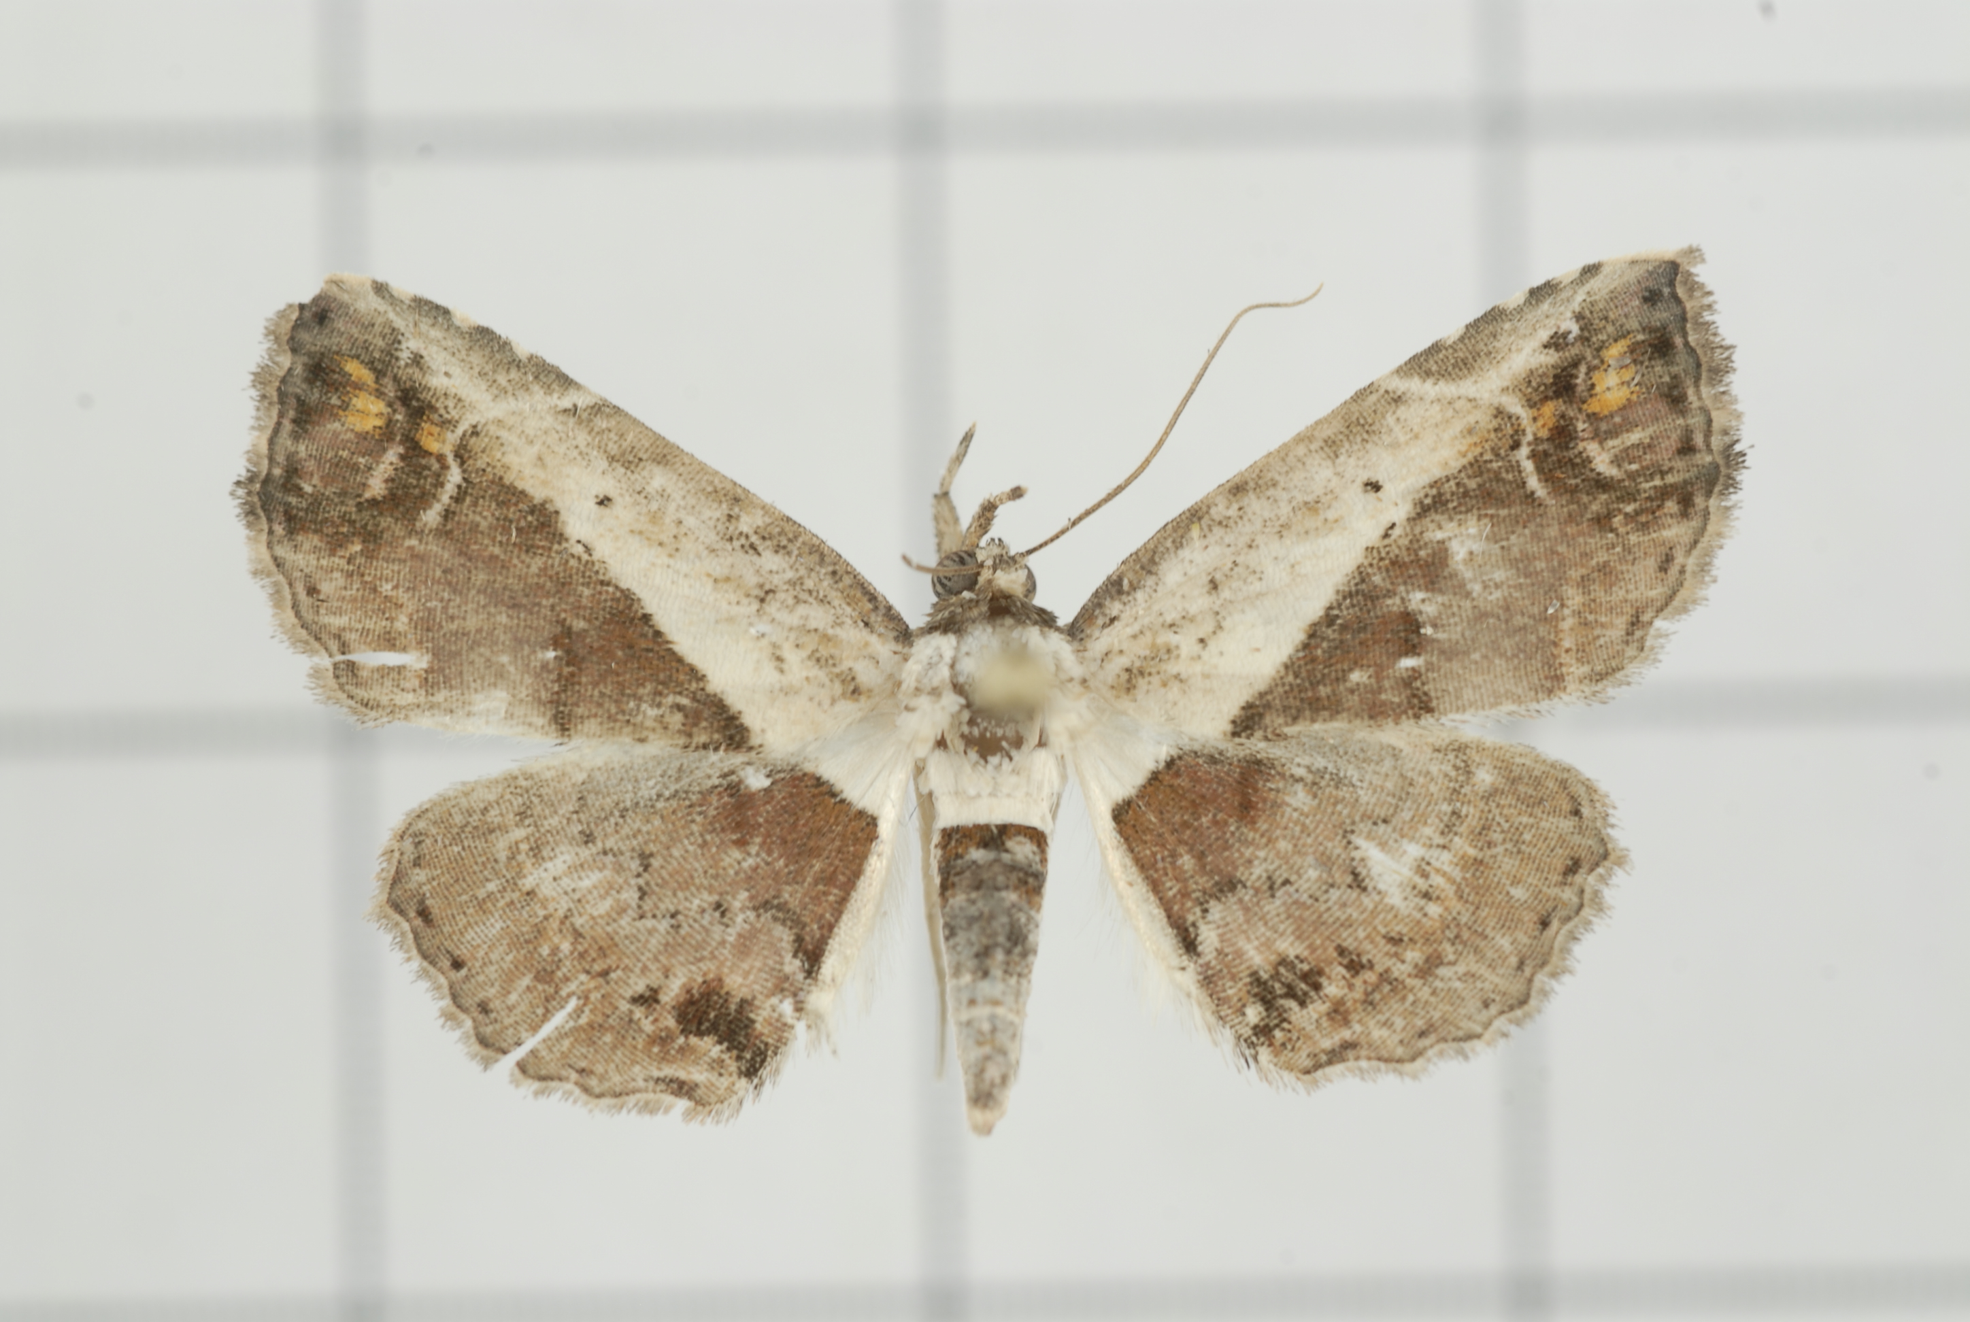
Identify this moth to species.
Lophoruza albicostalis
